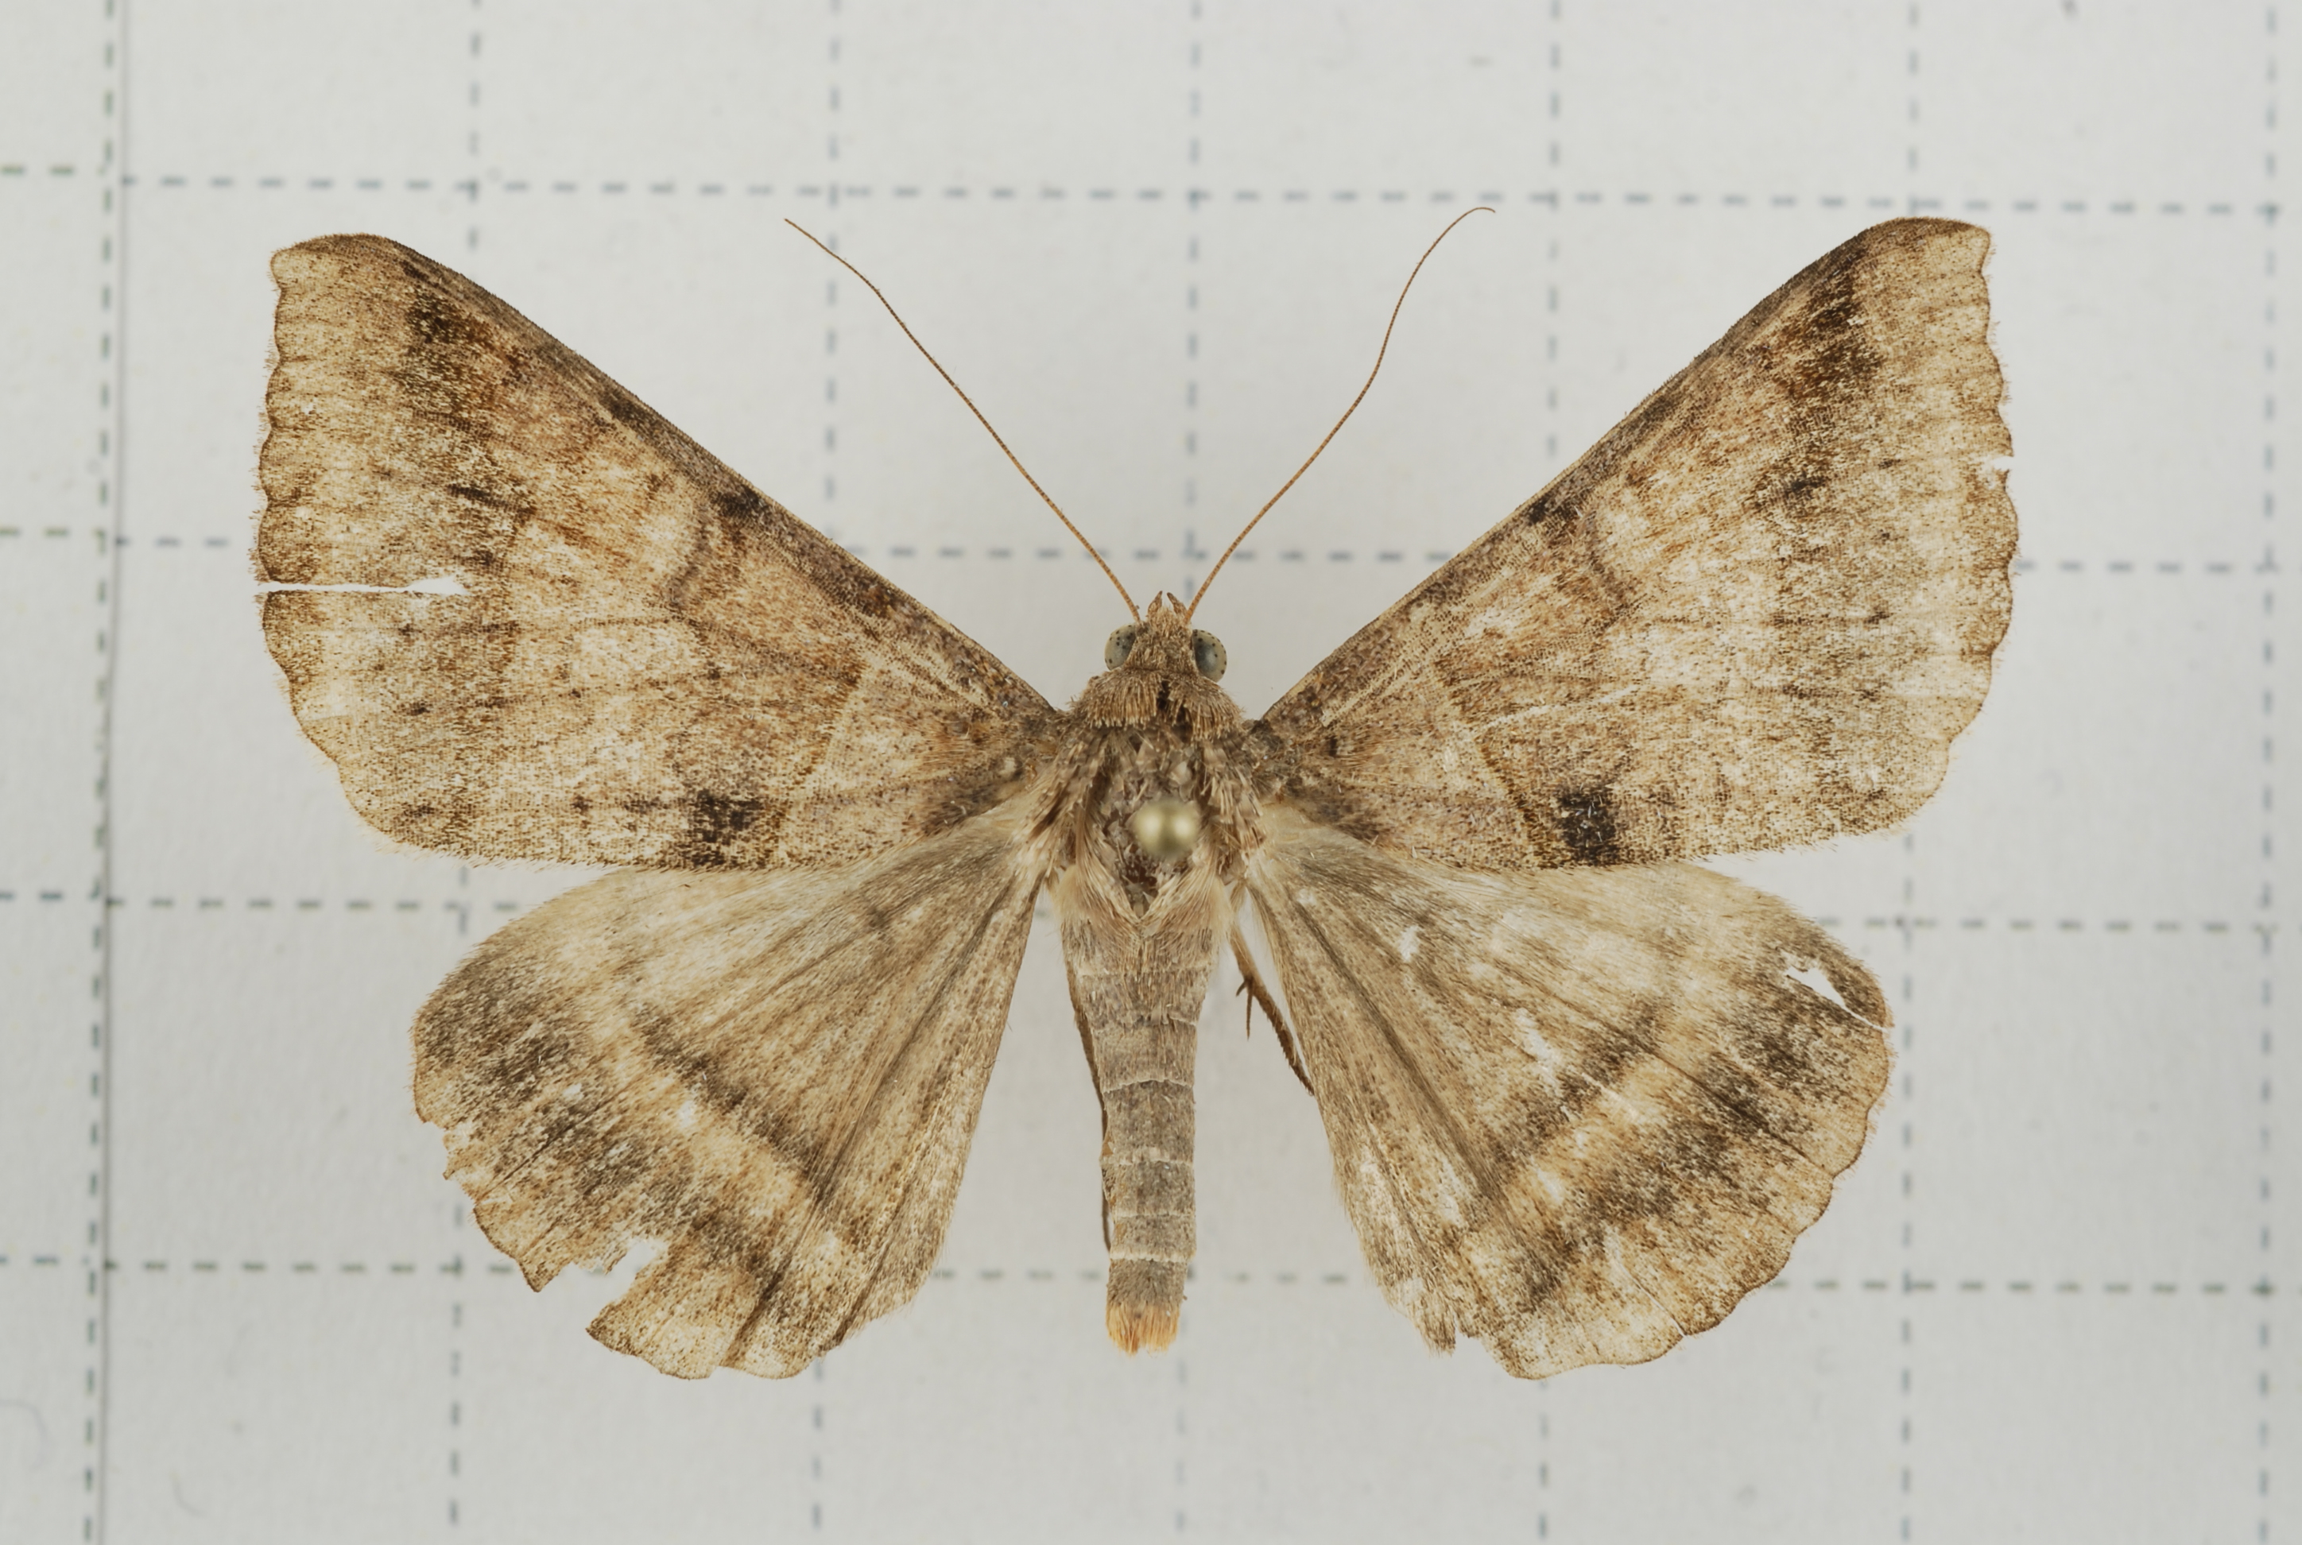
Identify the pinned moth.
Mocis undata
